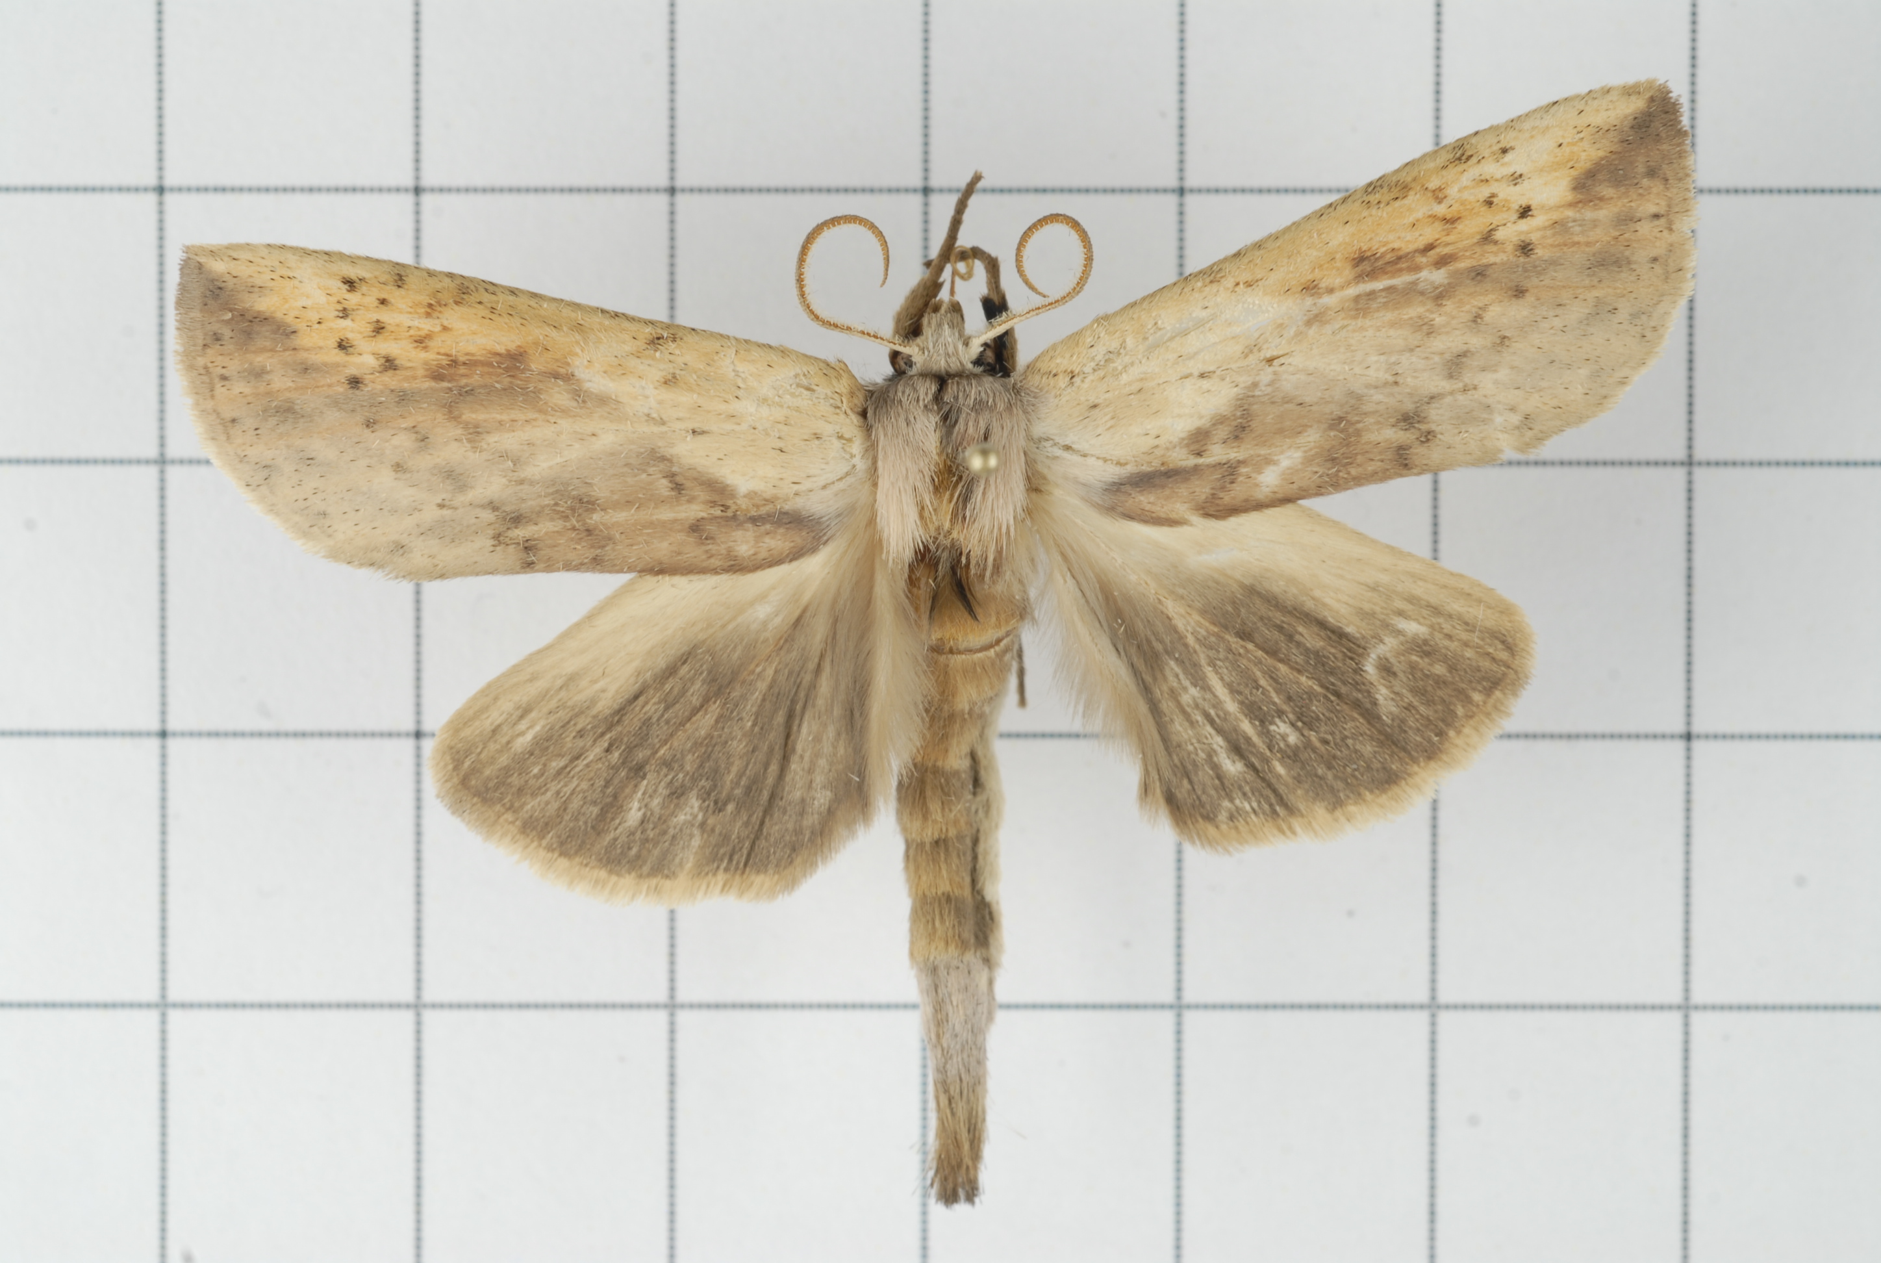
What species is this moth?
Mimopydna kishidai kishidai
